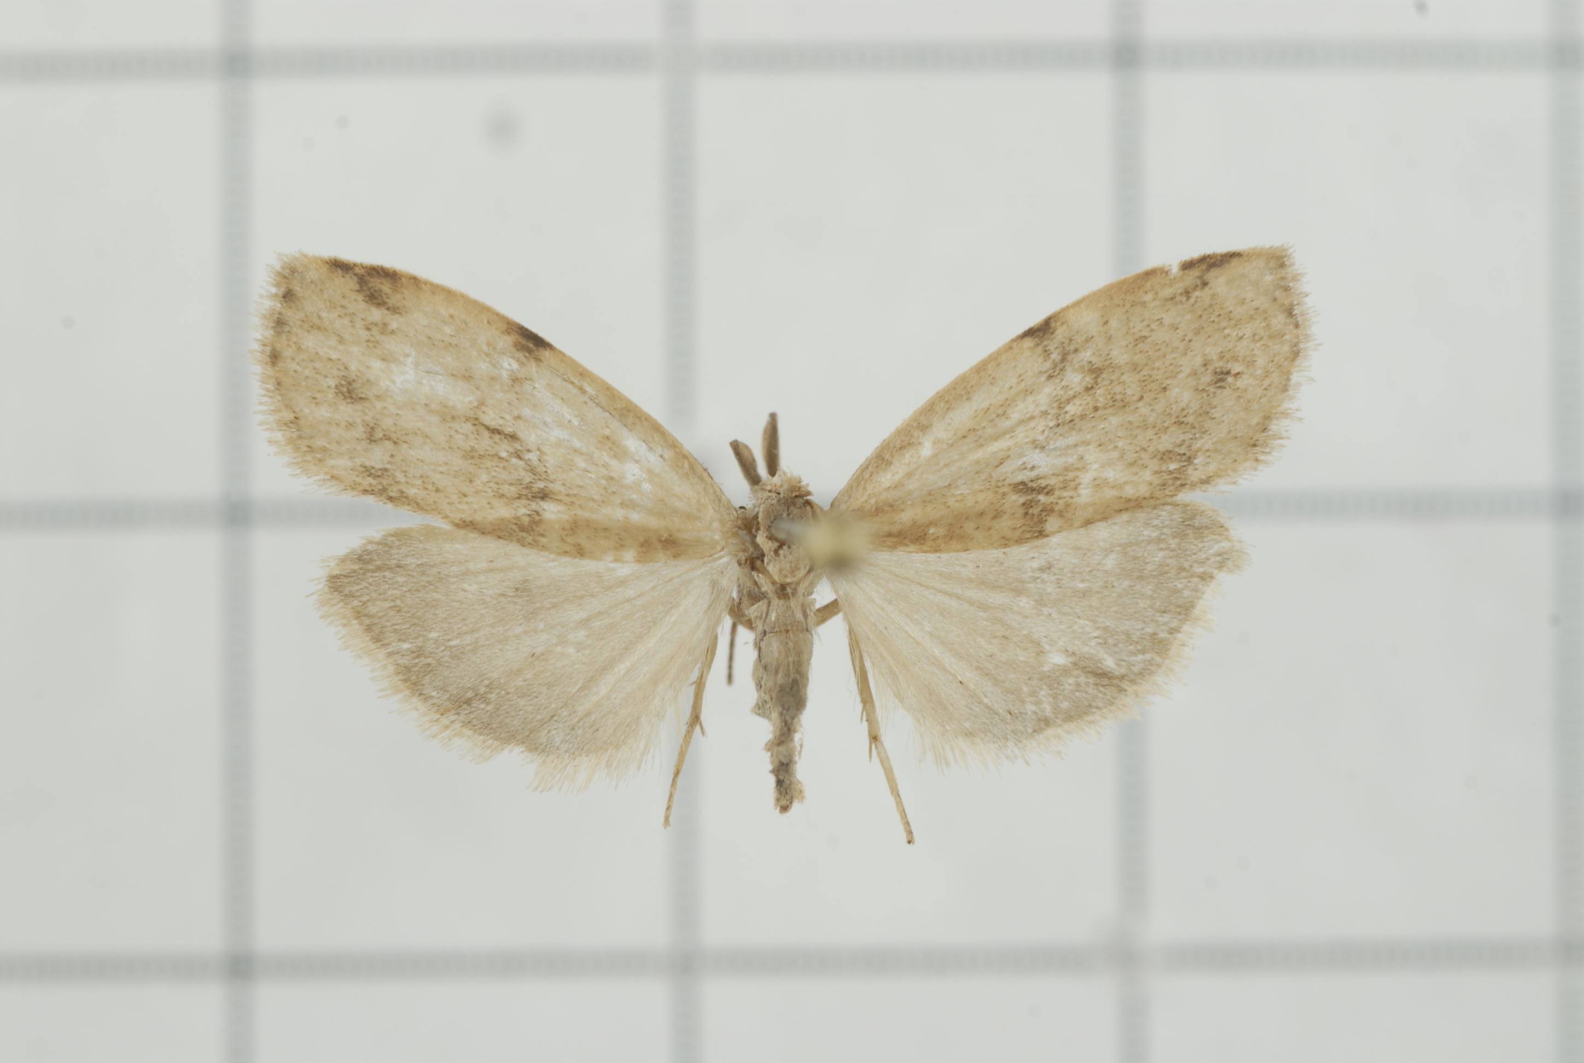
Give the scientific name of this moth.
Mithuna wilemani
